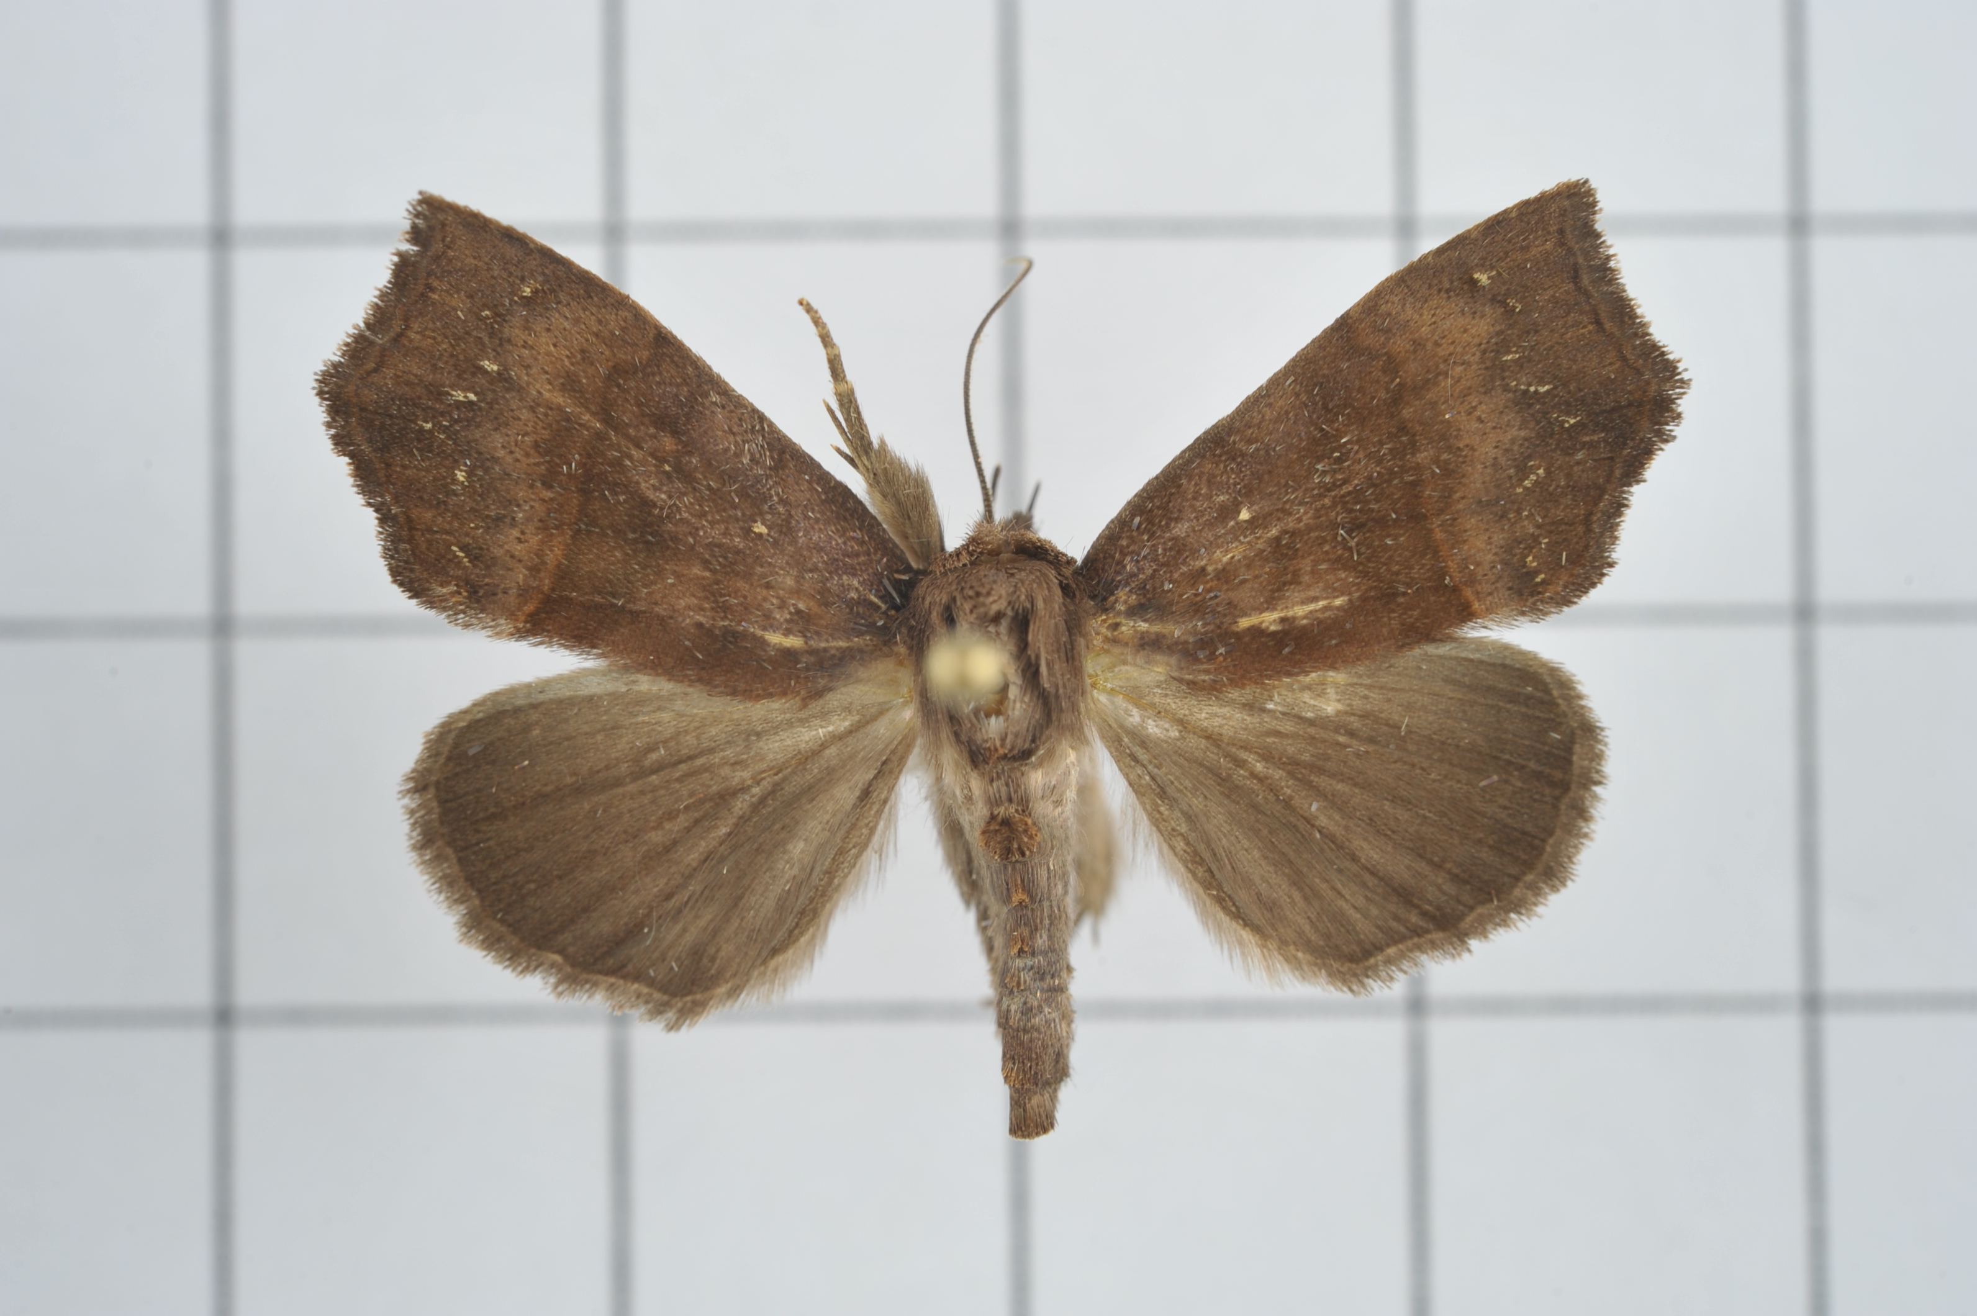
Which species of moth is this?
Thalatta fasciosa
